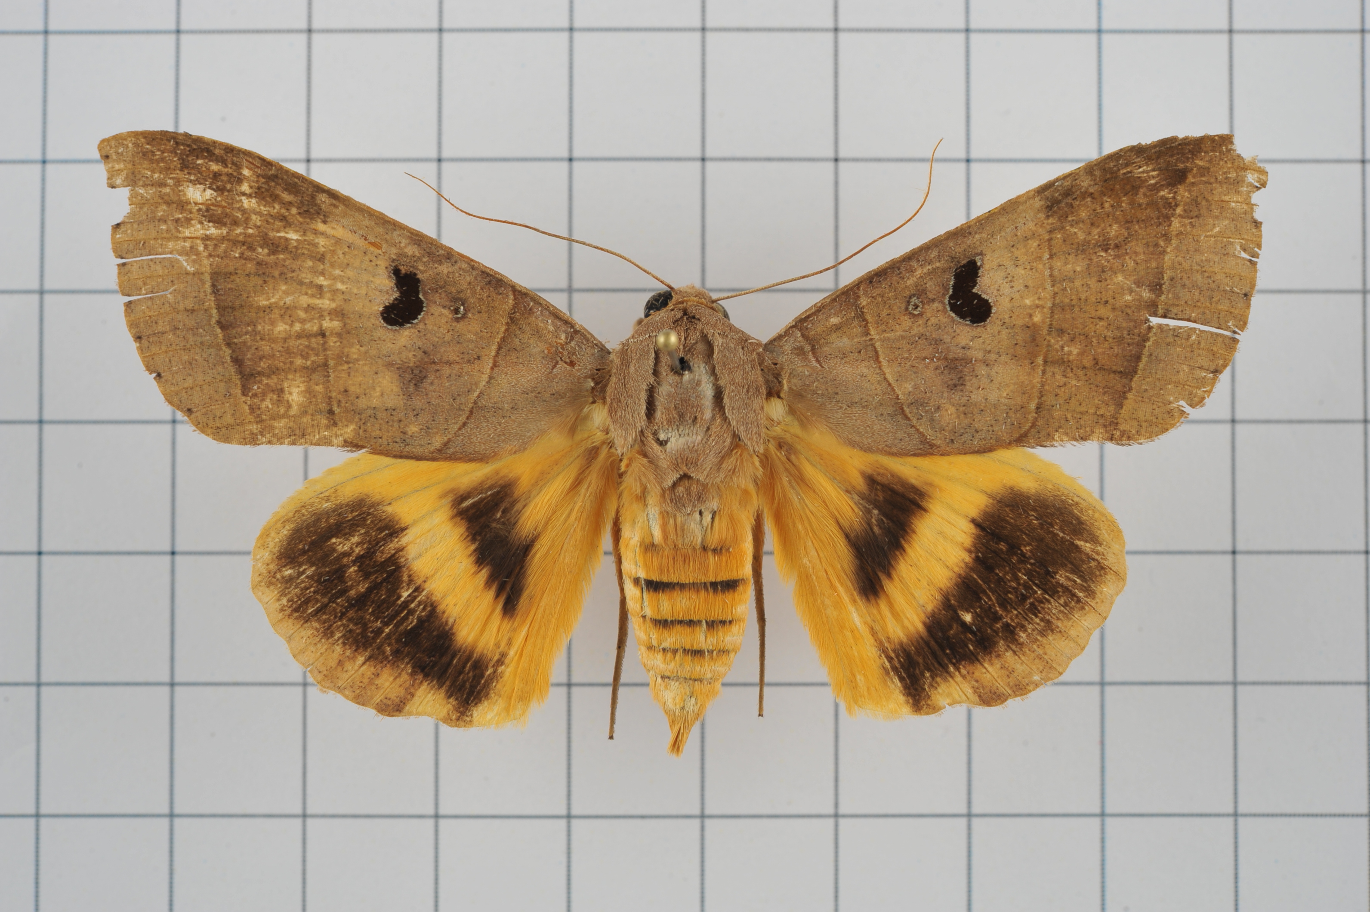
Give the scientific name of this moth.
Thyas coronata
